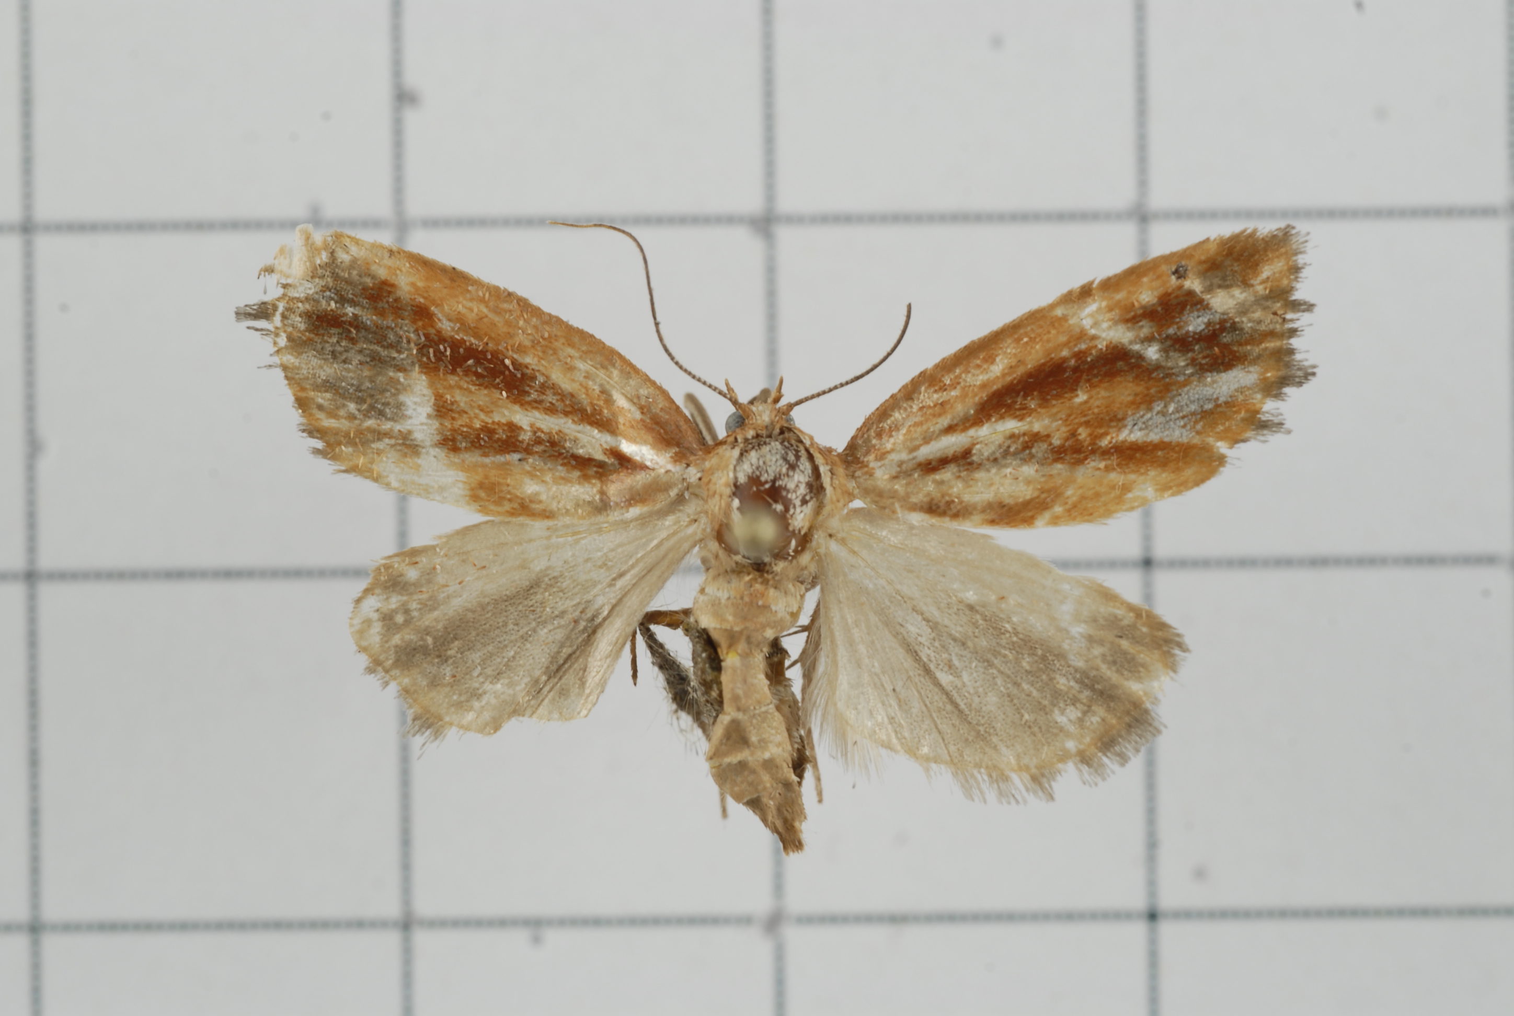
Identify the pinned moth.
Narangodes confluens
